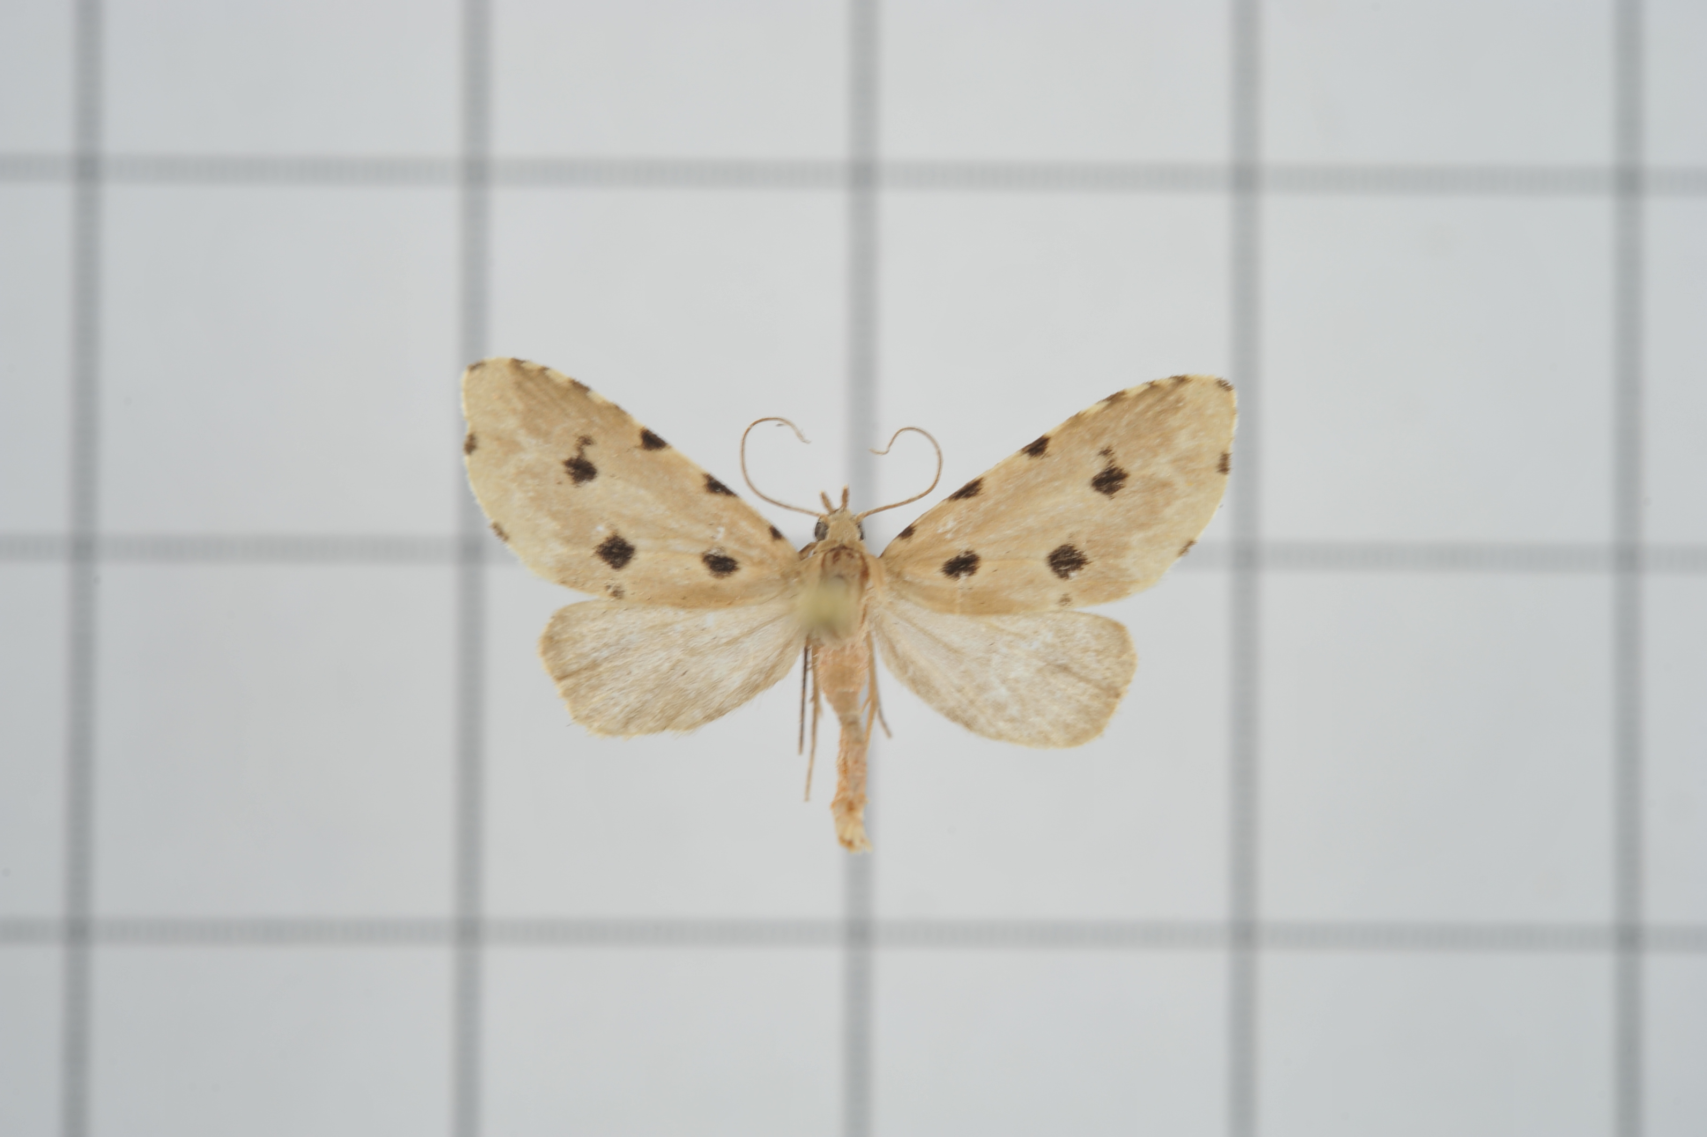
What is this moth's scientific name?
Metaemene atrigutta
